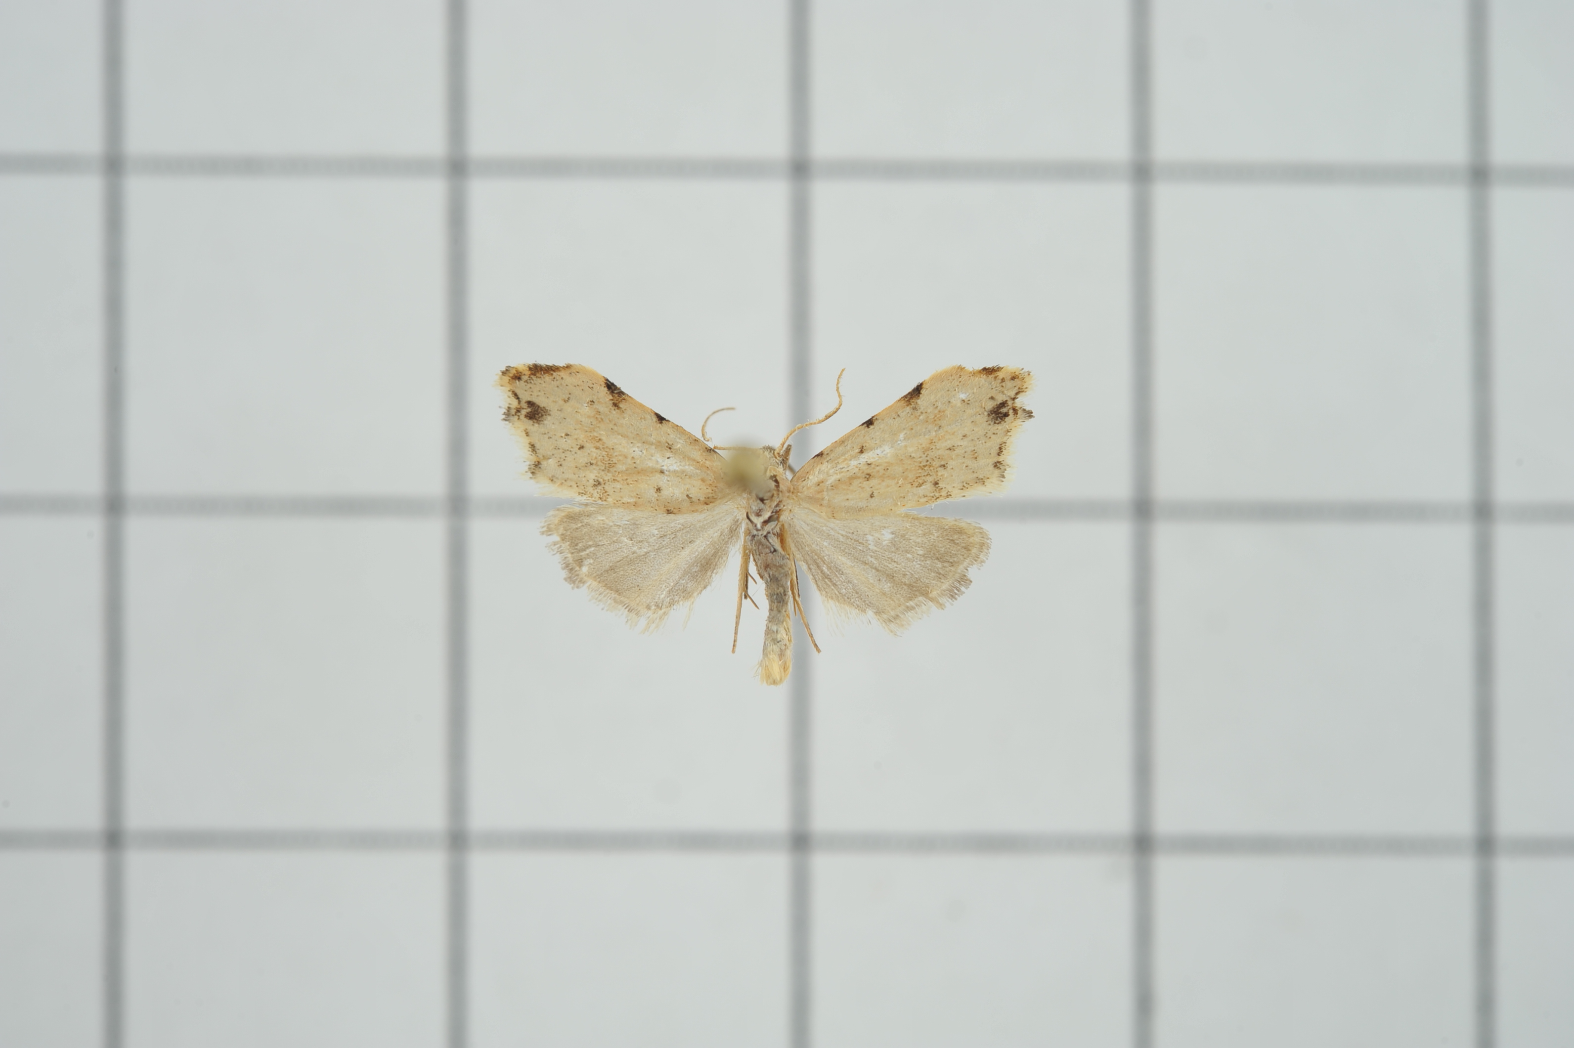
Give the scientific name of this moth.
Oxacme cretacea
